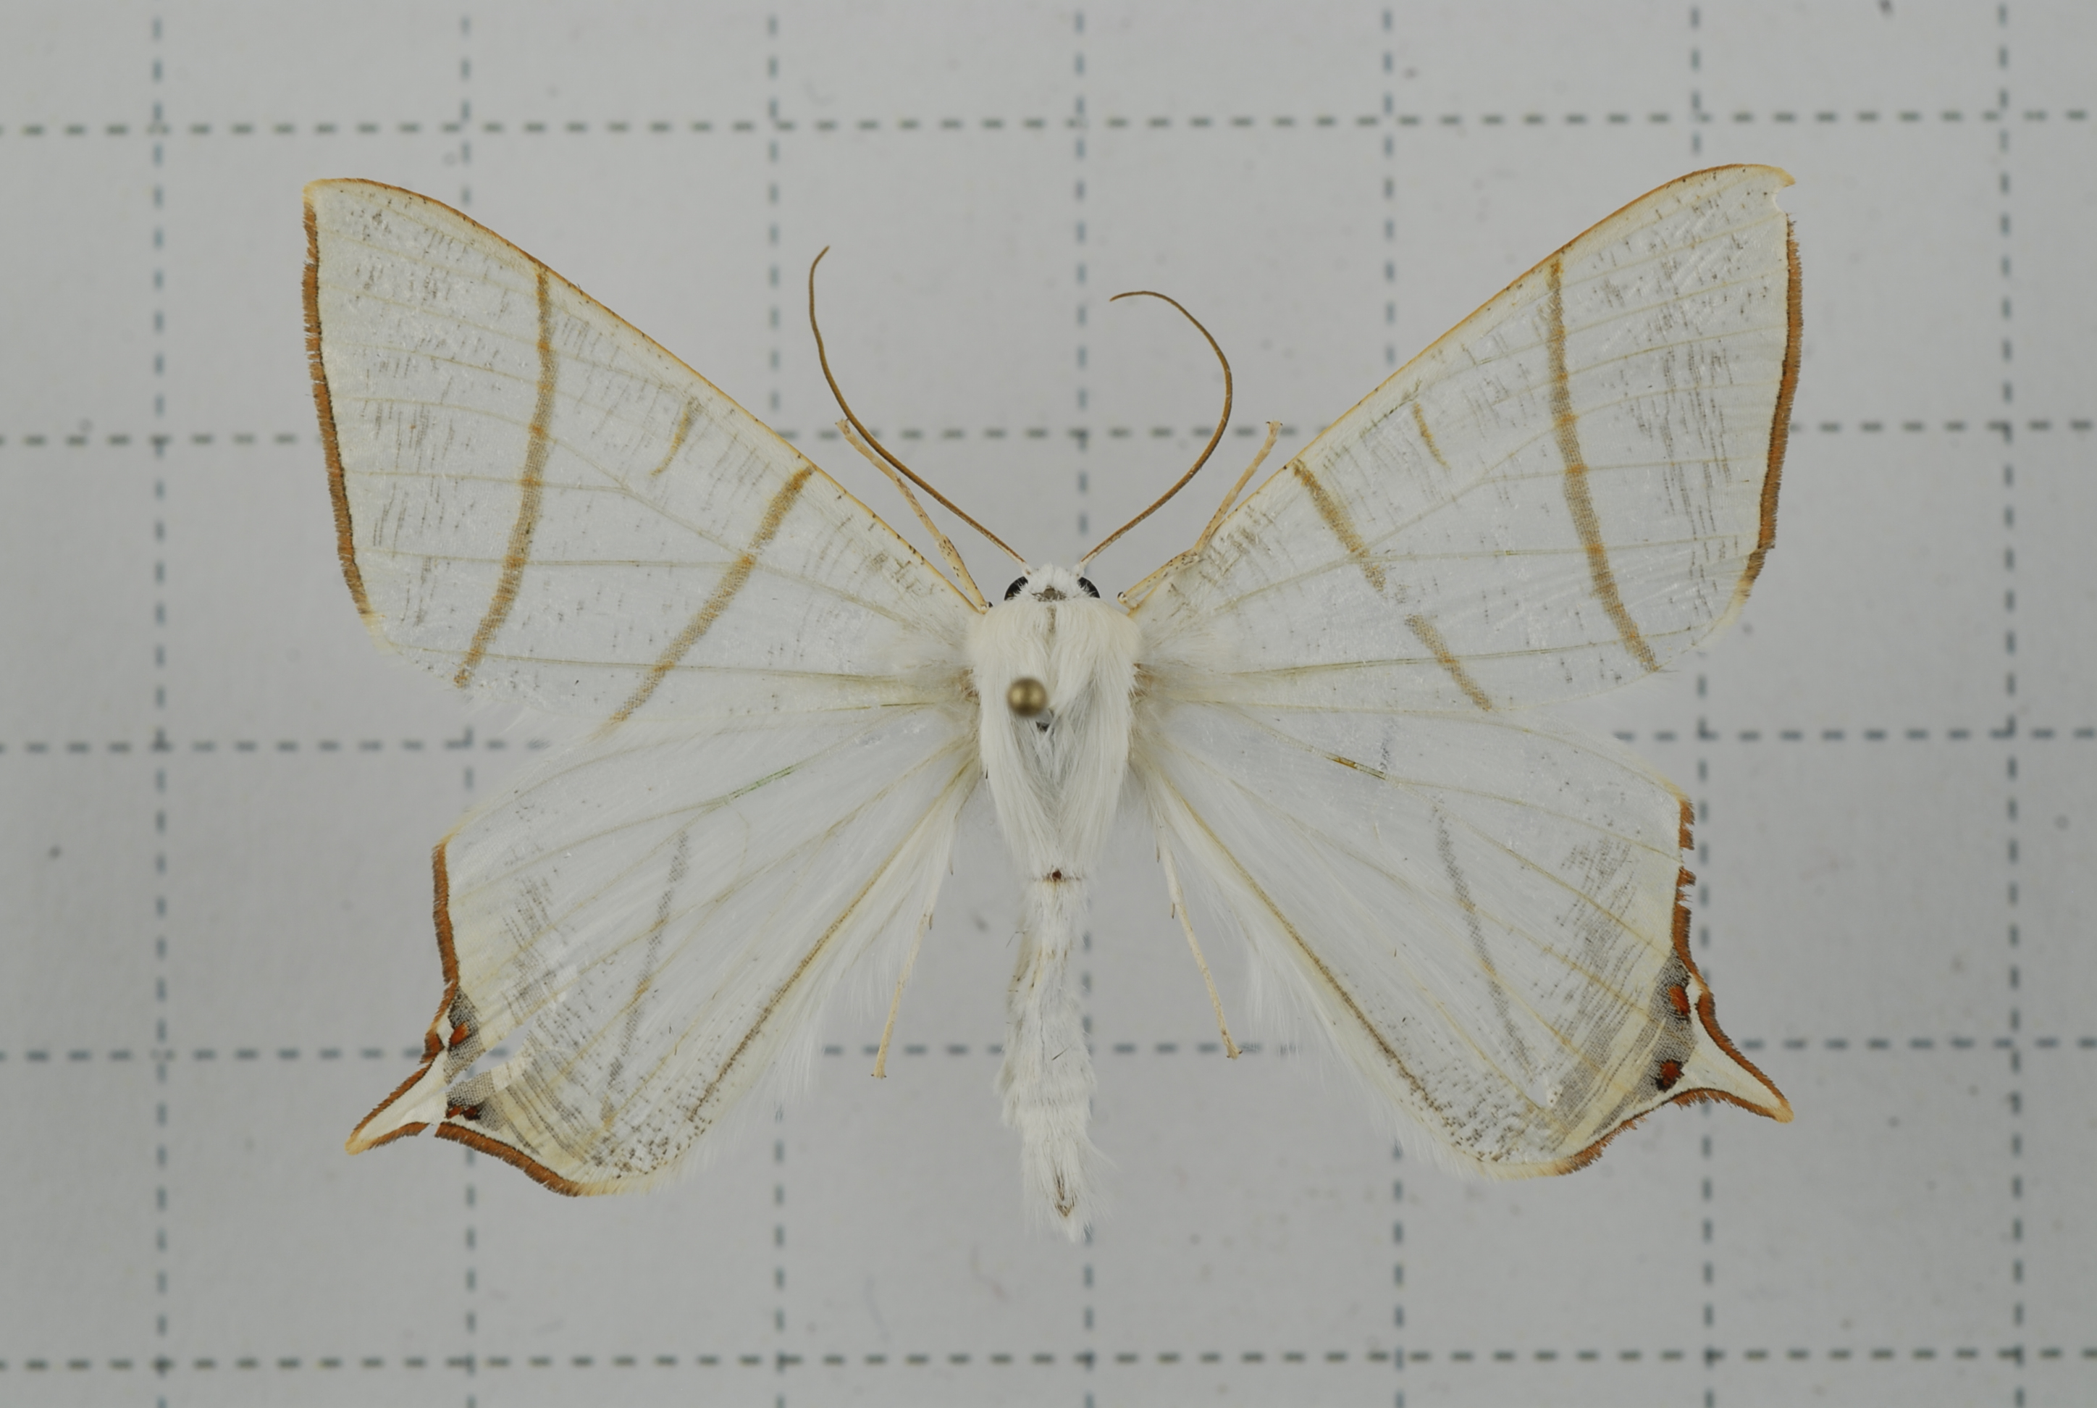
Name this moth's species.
Ourapteryx changi
